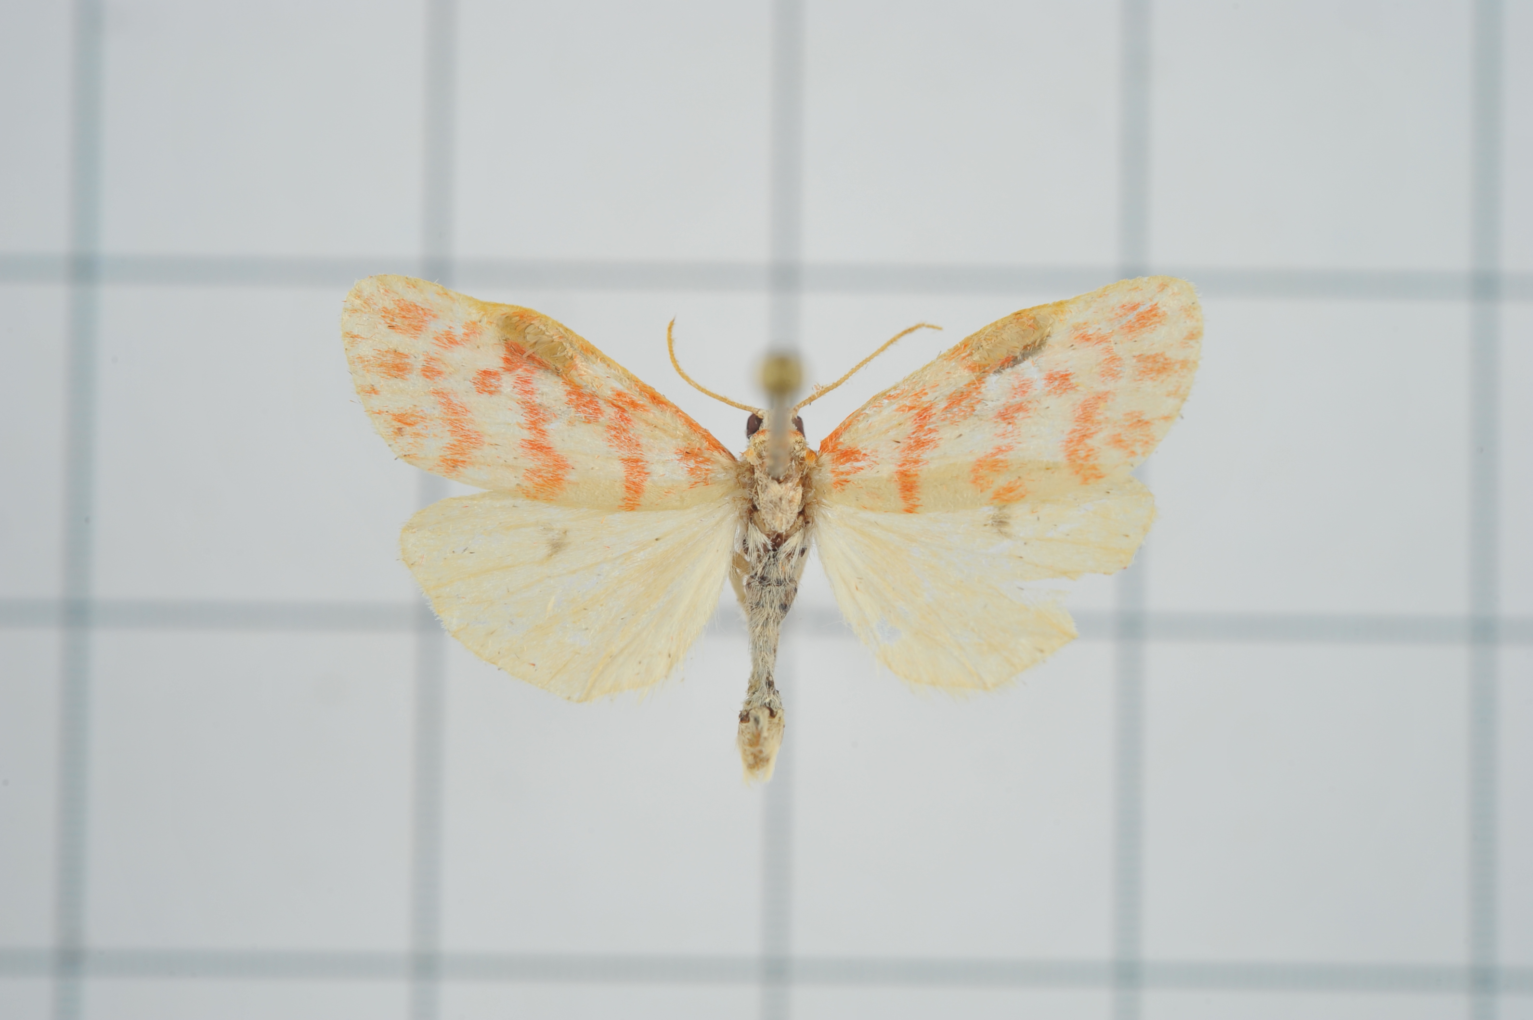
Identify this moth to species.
Nephelomilta karenkonis
